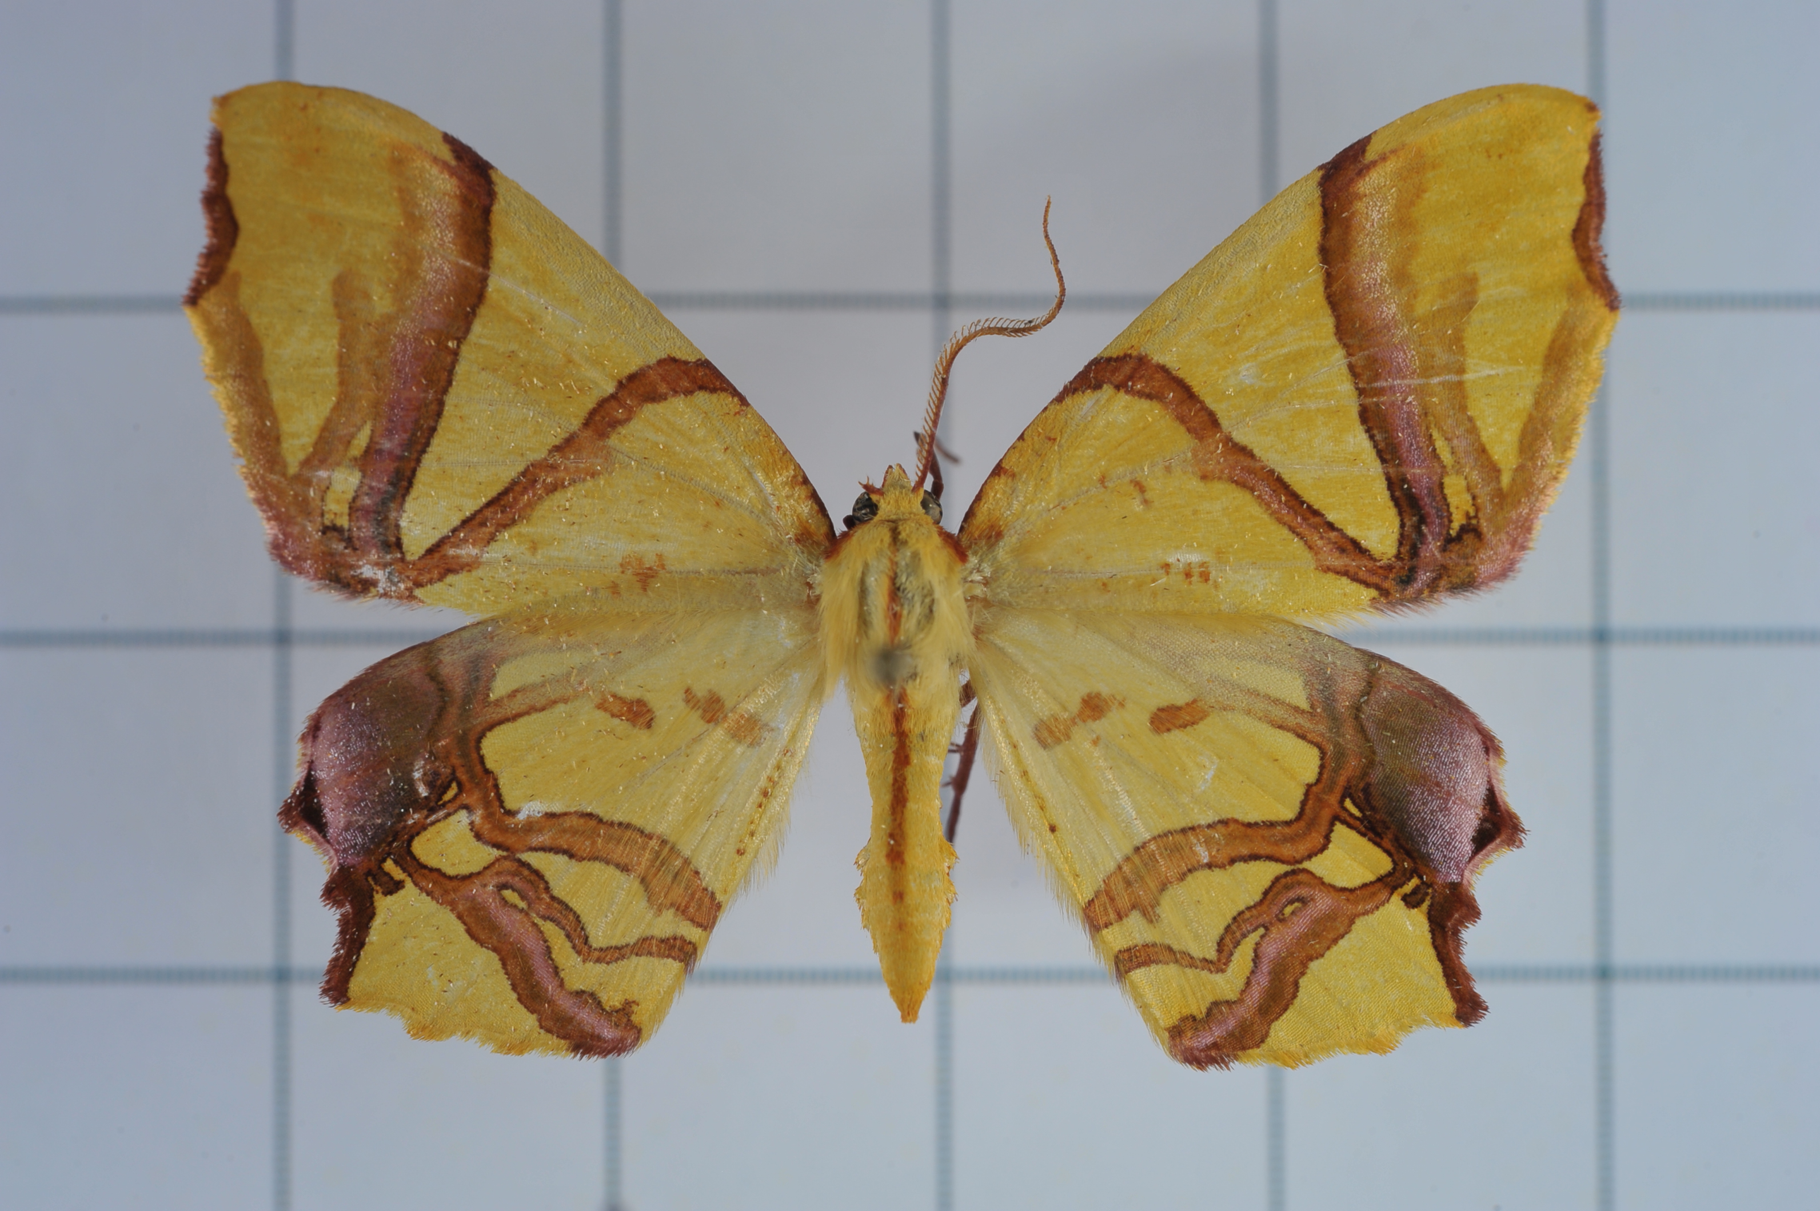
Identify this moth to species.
Trotocraspeda divaricata
